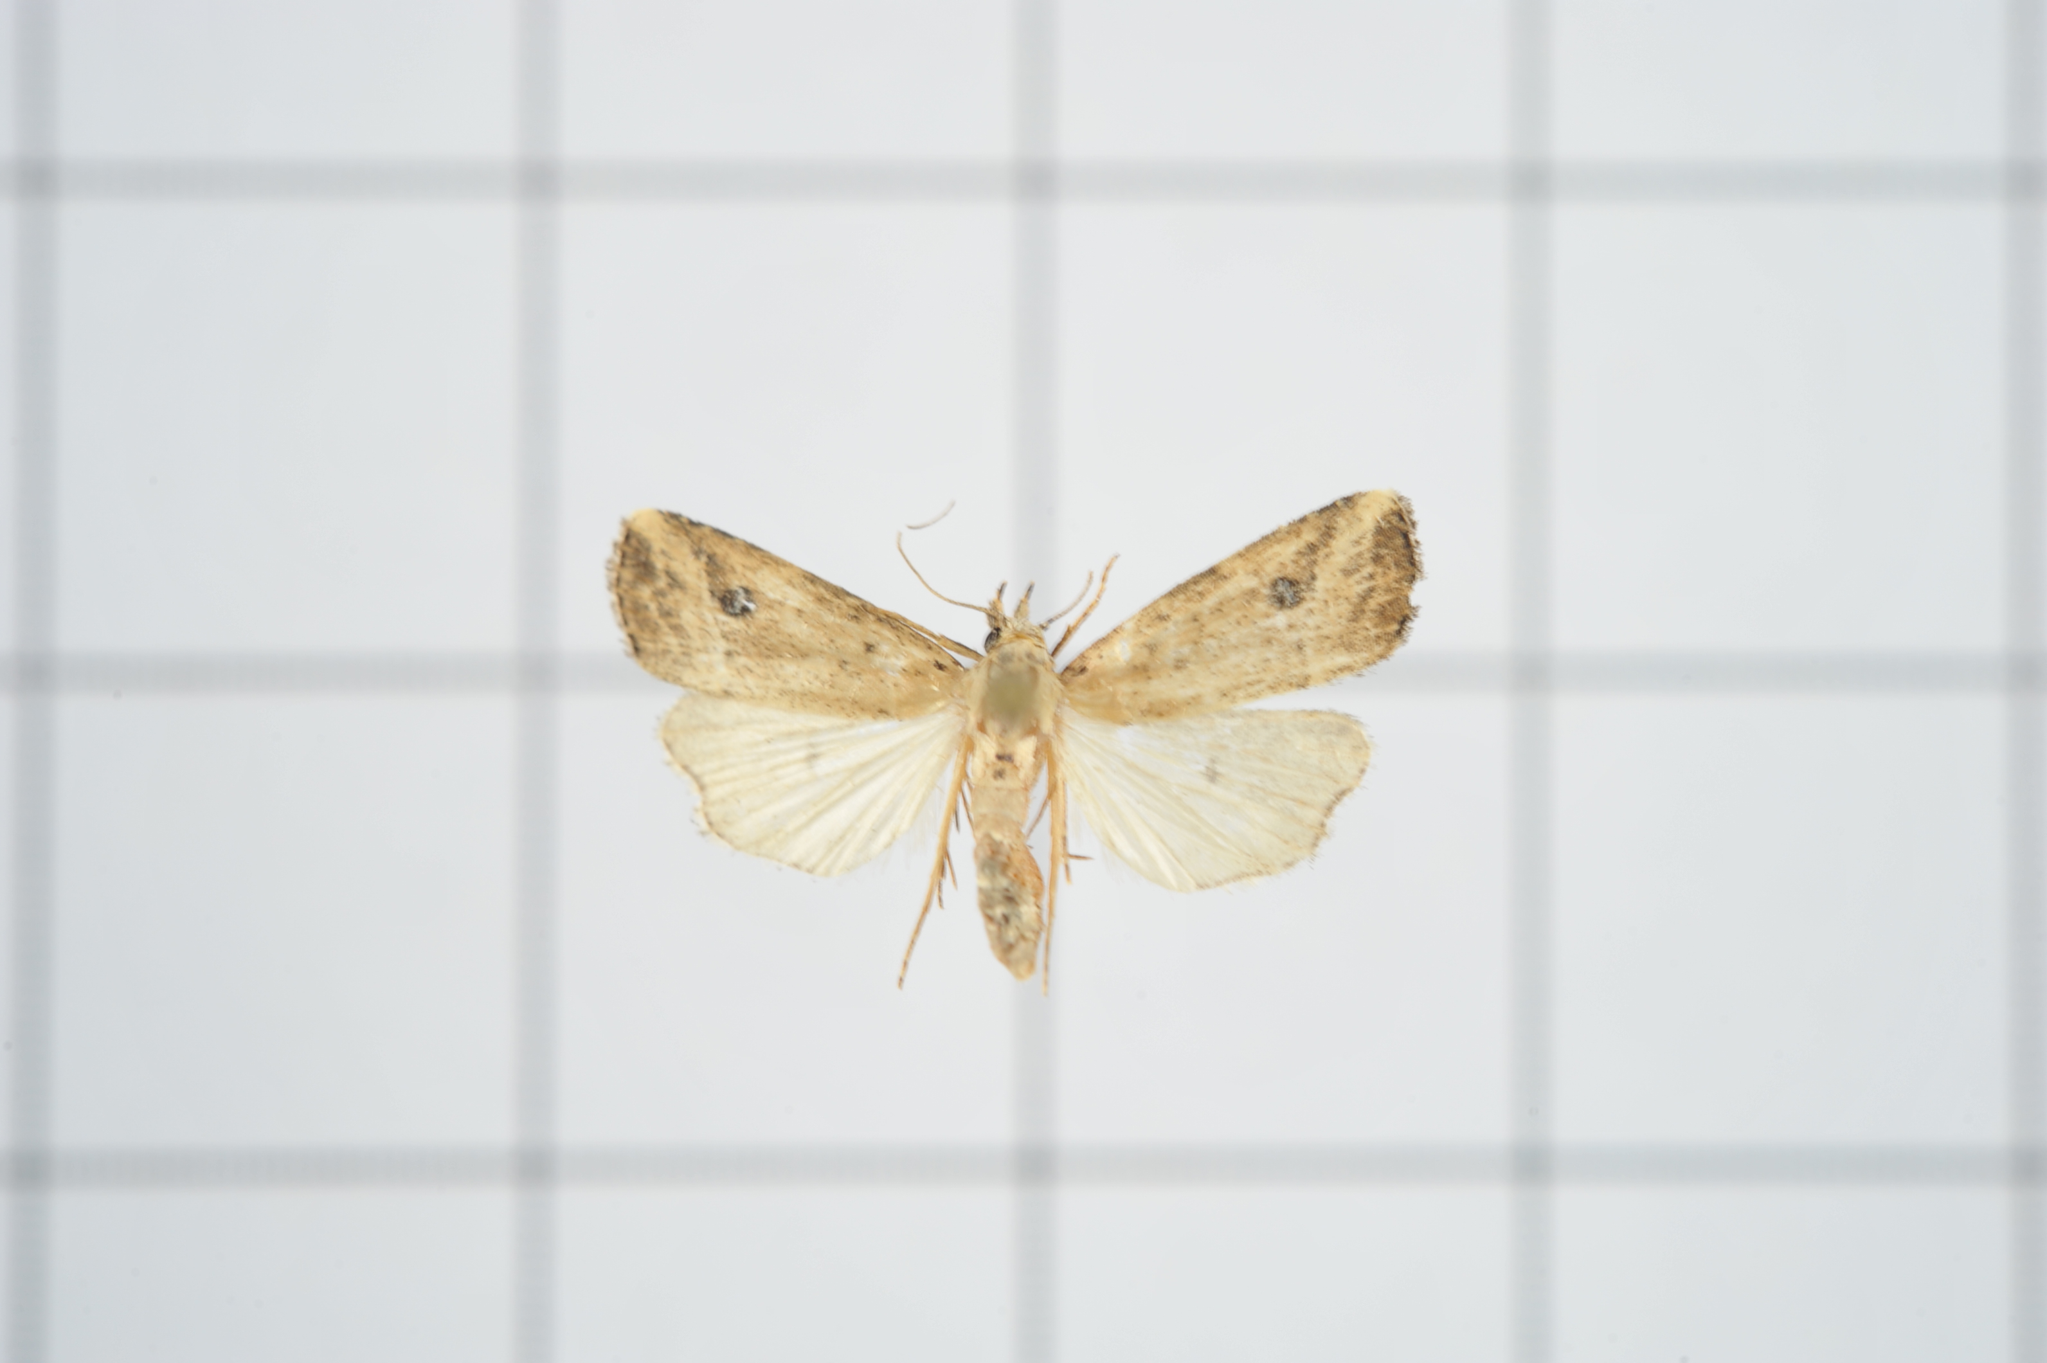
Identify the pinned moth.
Luceria oculalis
